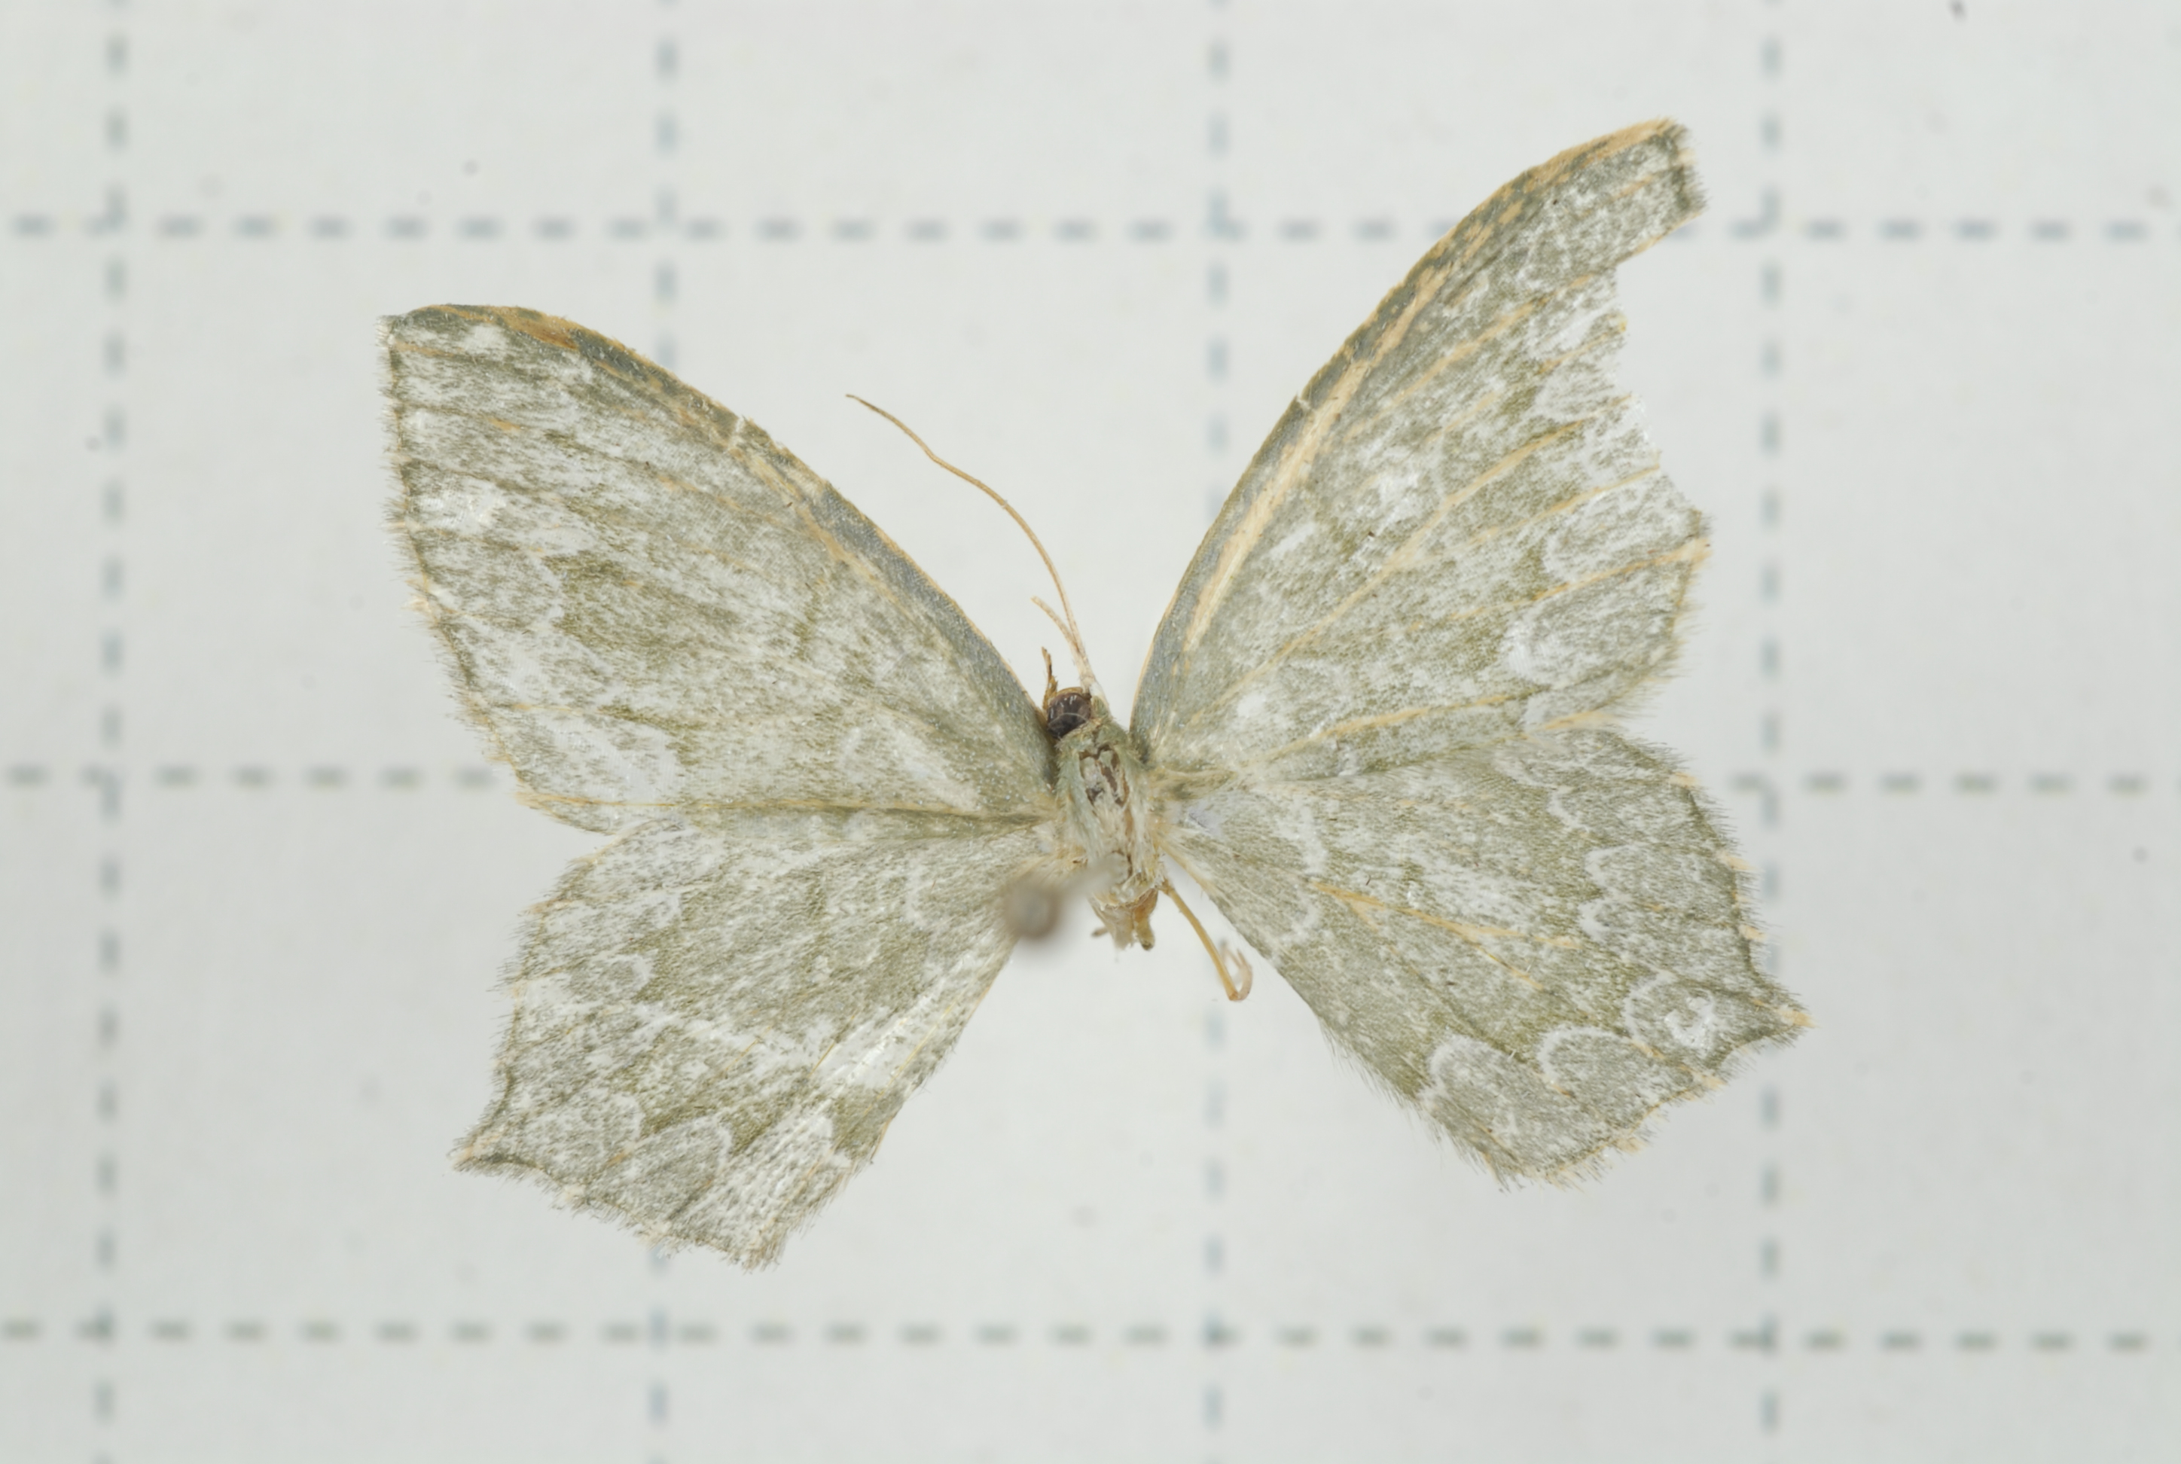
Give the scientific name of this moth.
Jodis argentilineata
